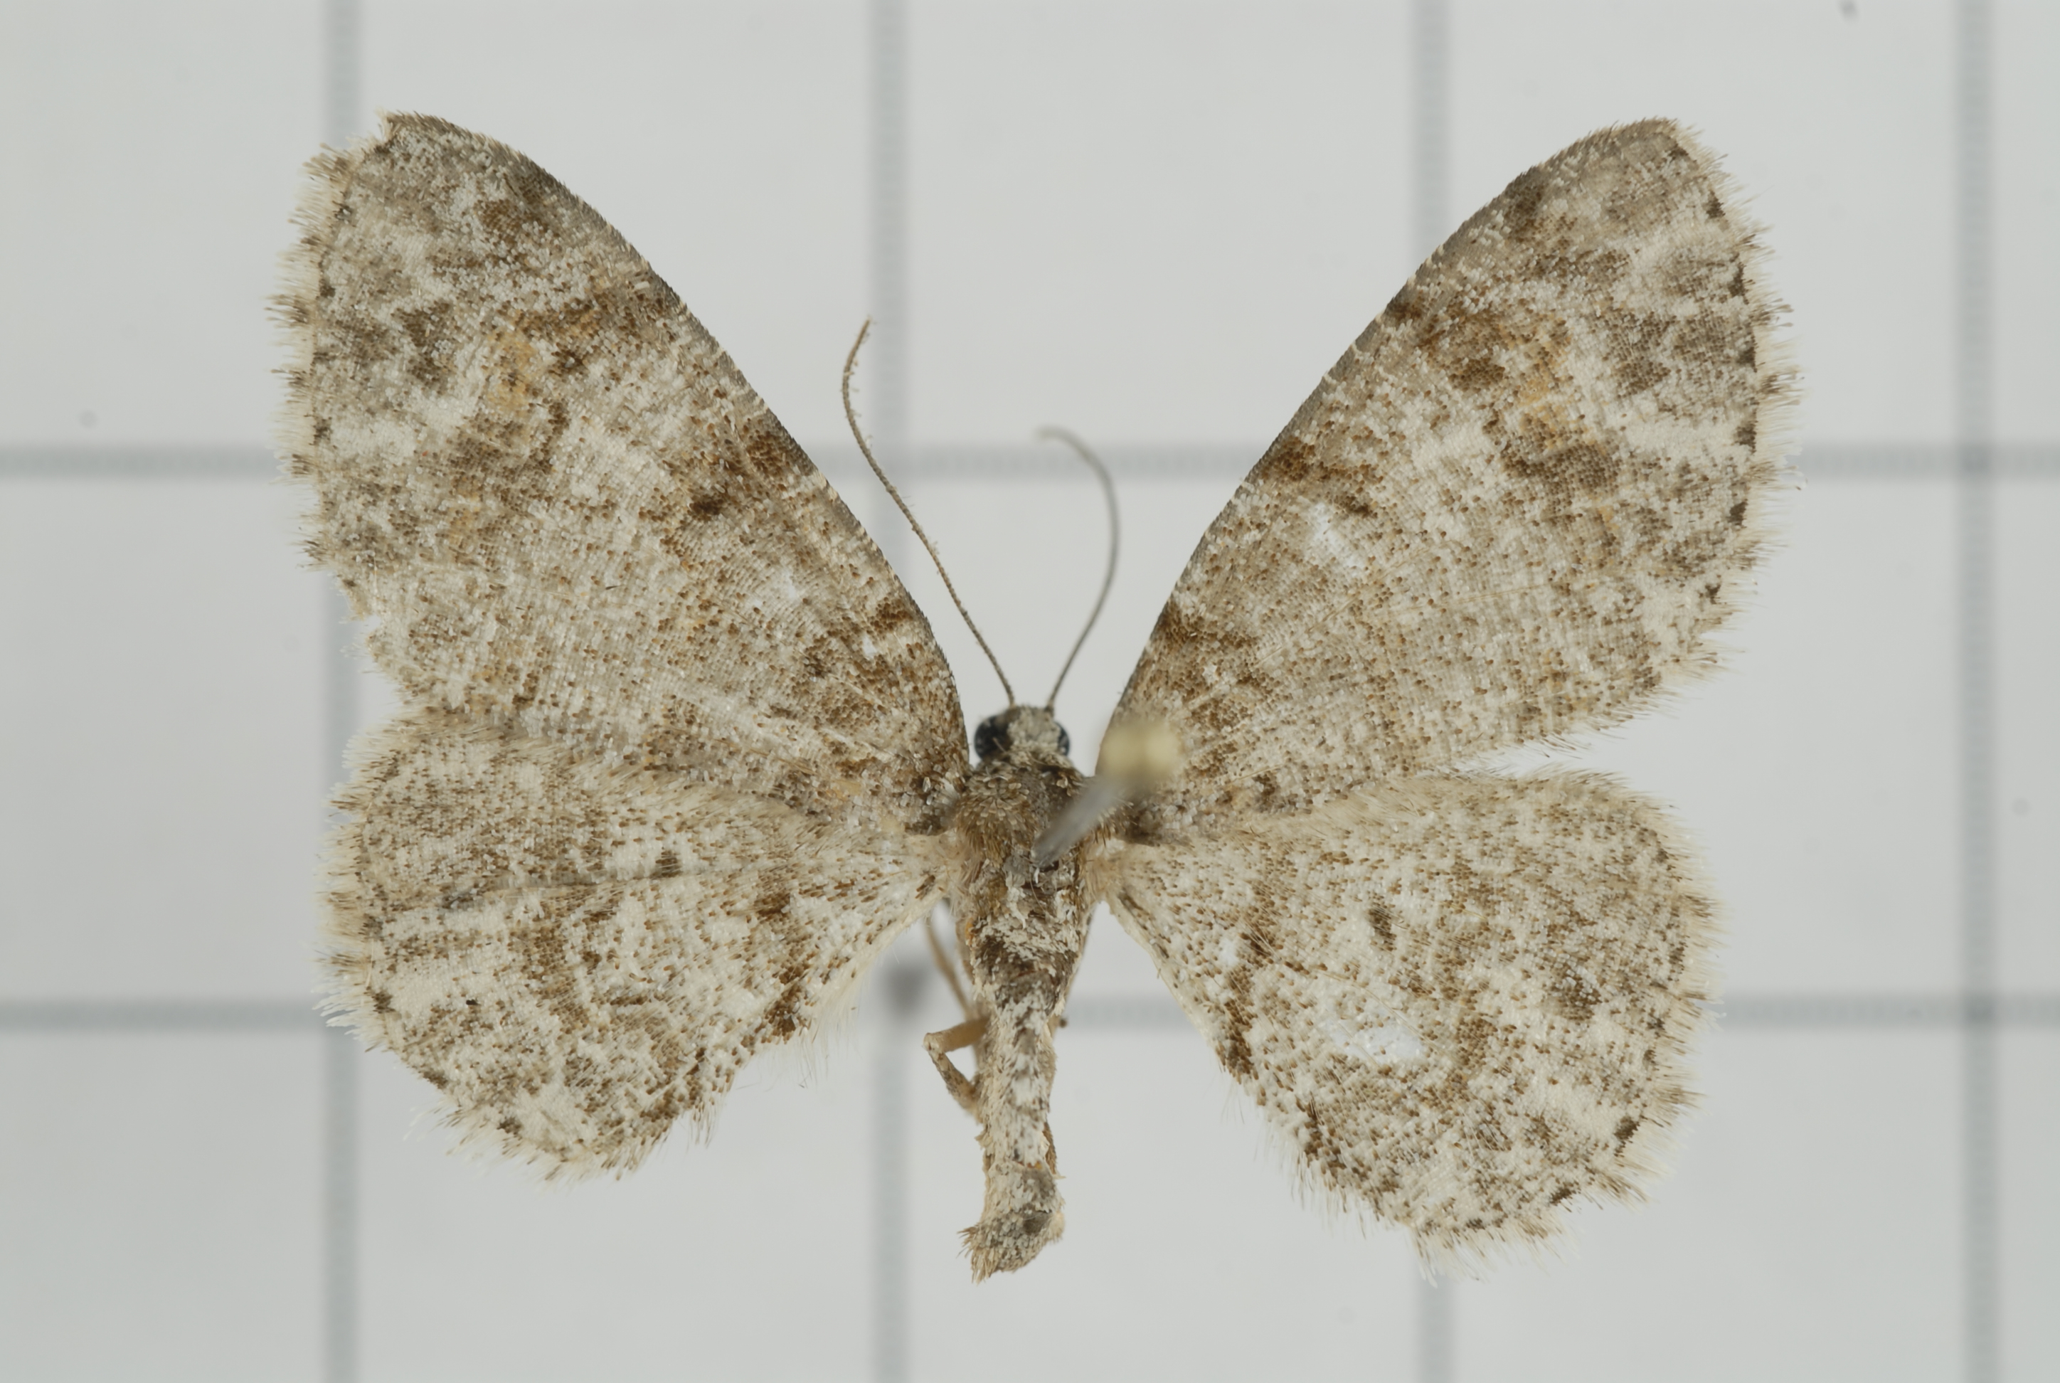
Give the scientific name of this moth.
Aethalura duplicata
